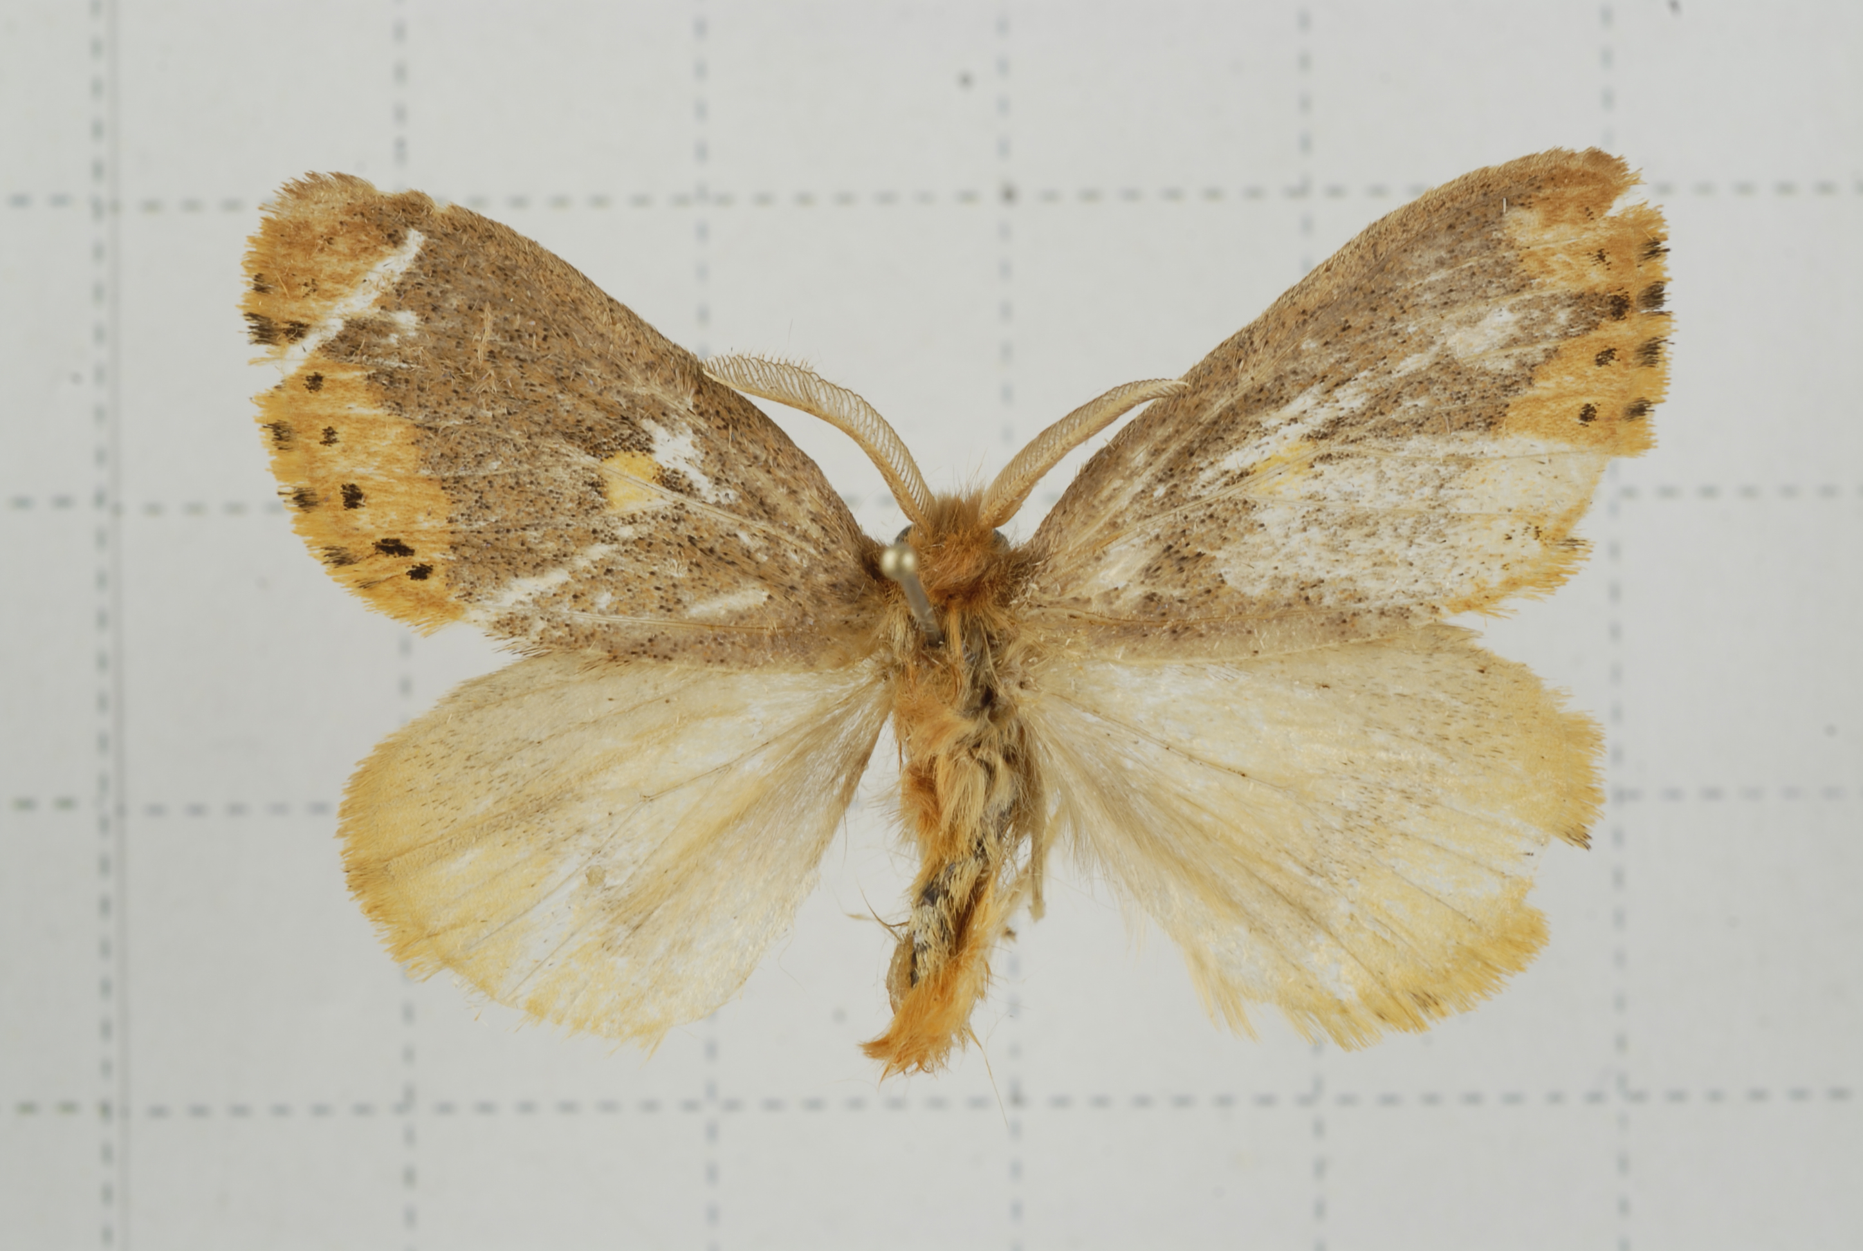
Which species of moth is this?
Nygmia marginata insulata
